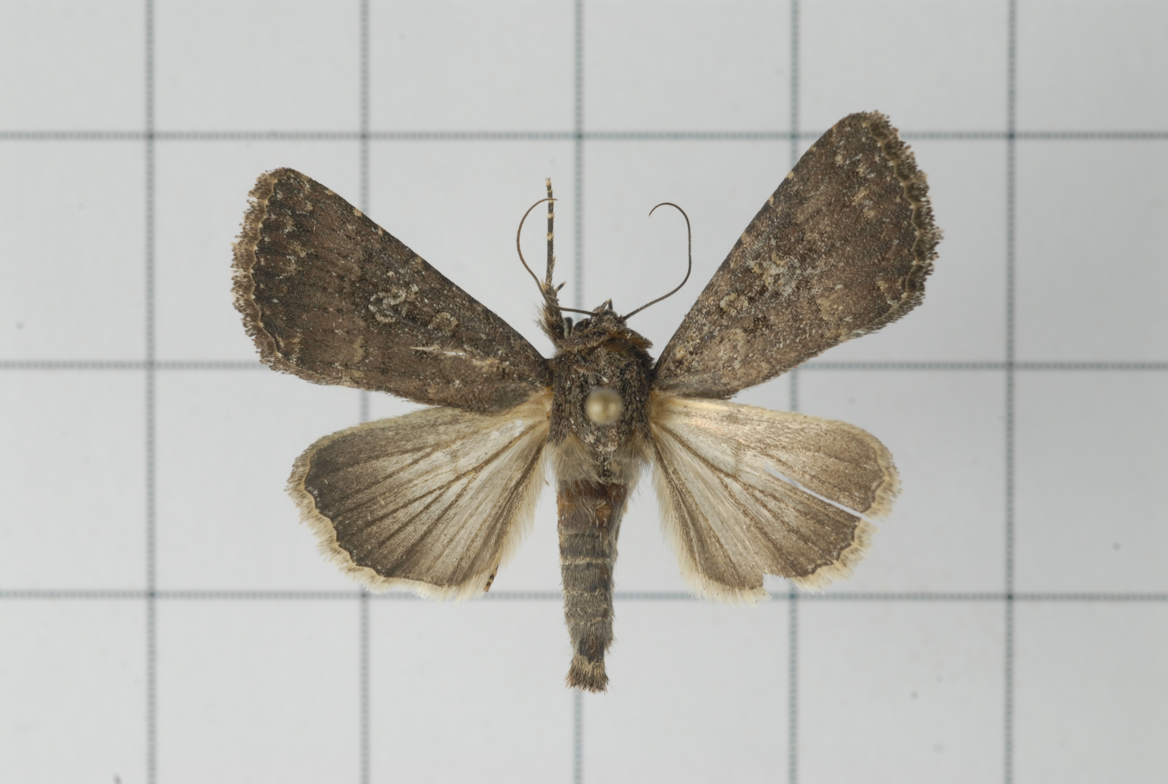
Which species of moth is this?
Condica illecta
